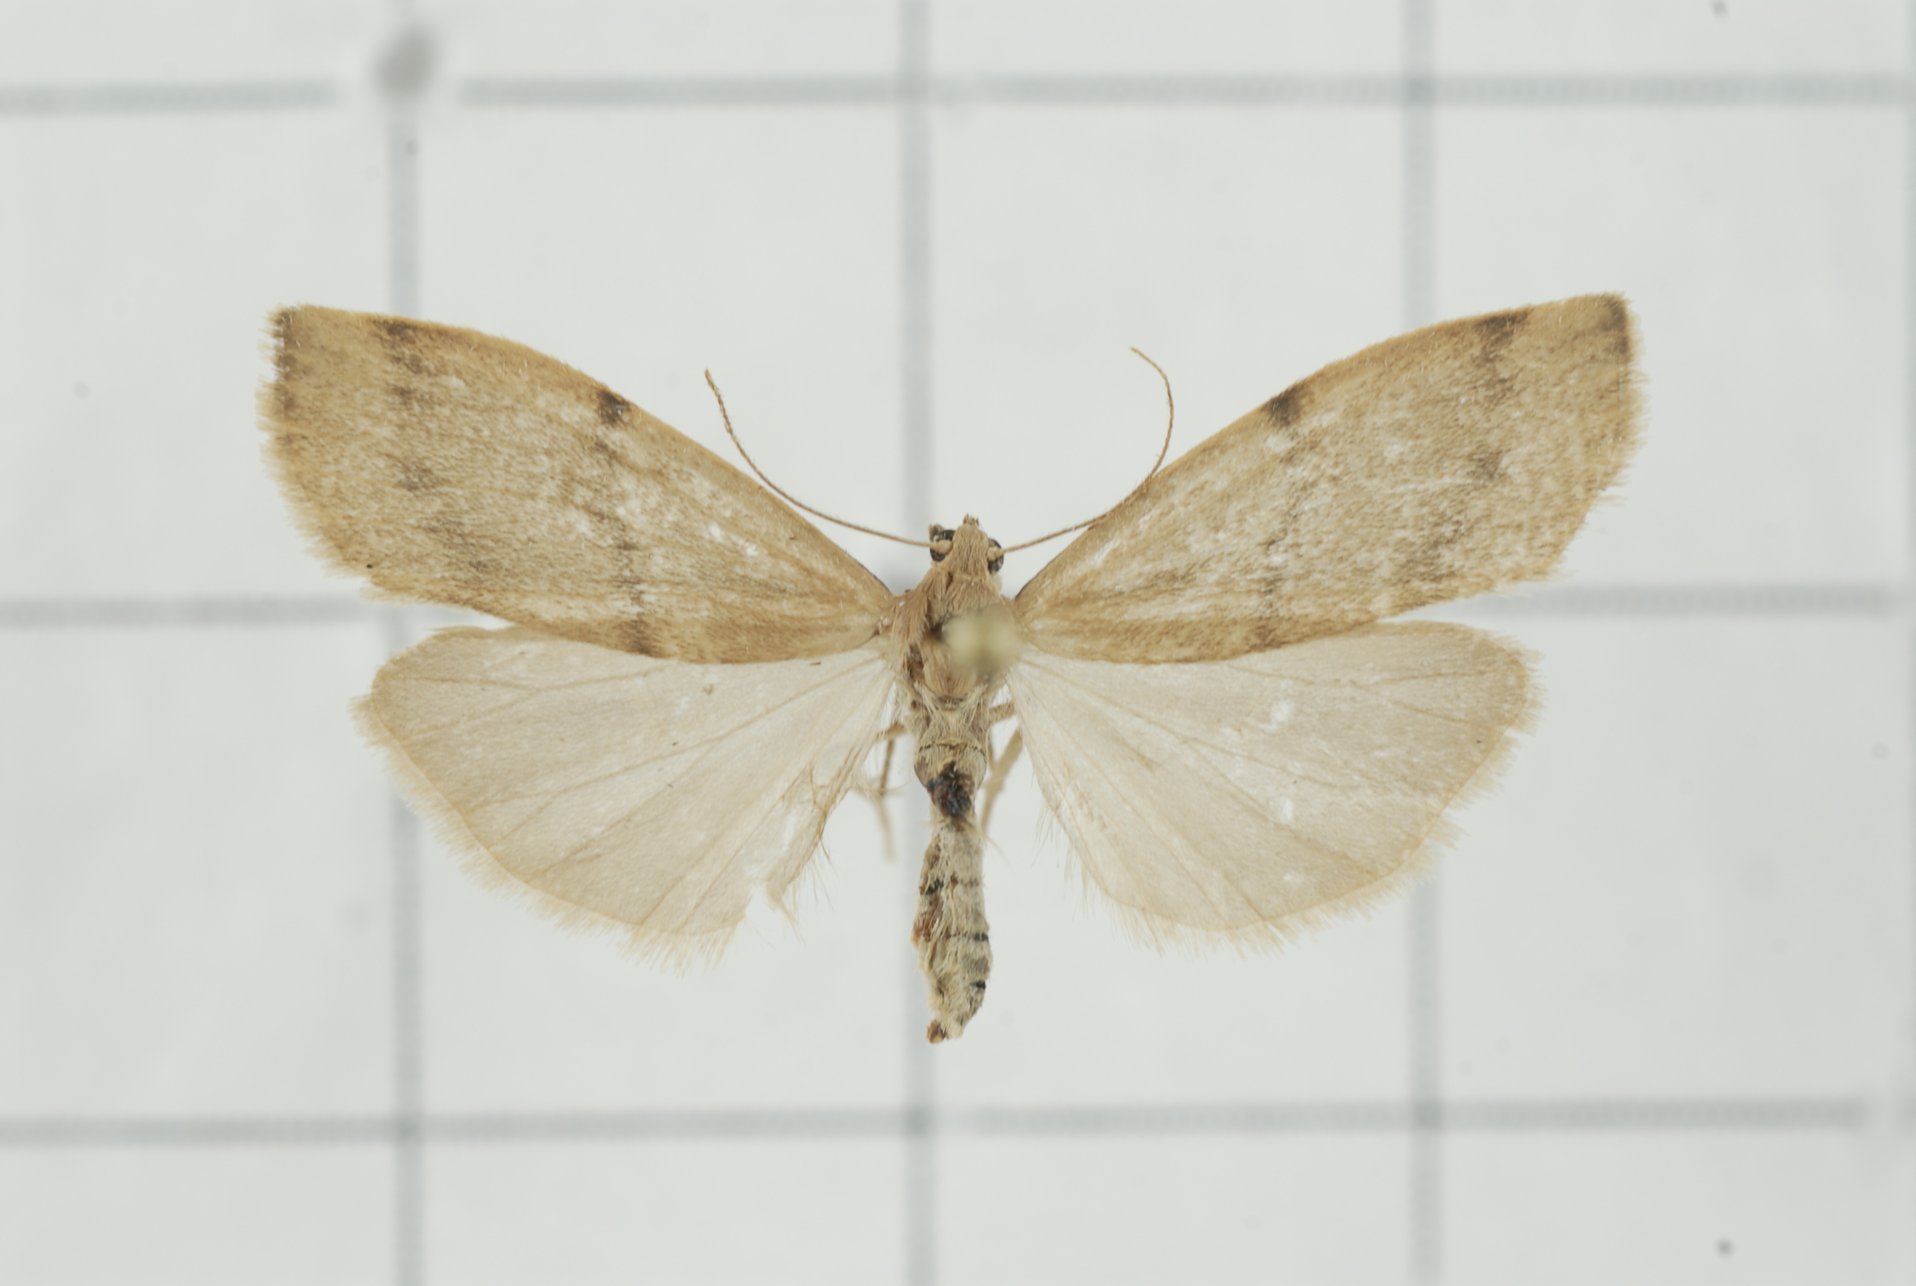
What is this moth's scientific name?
Mithuna arizana
